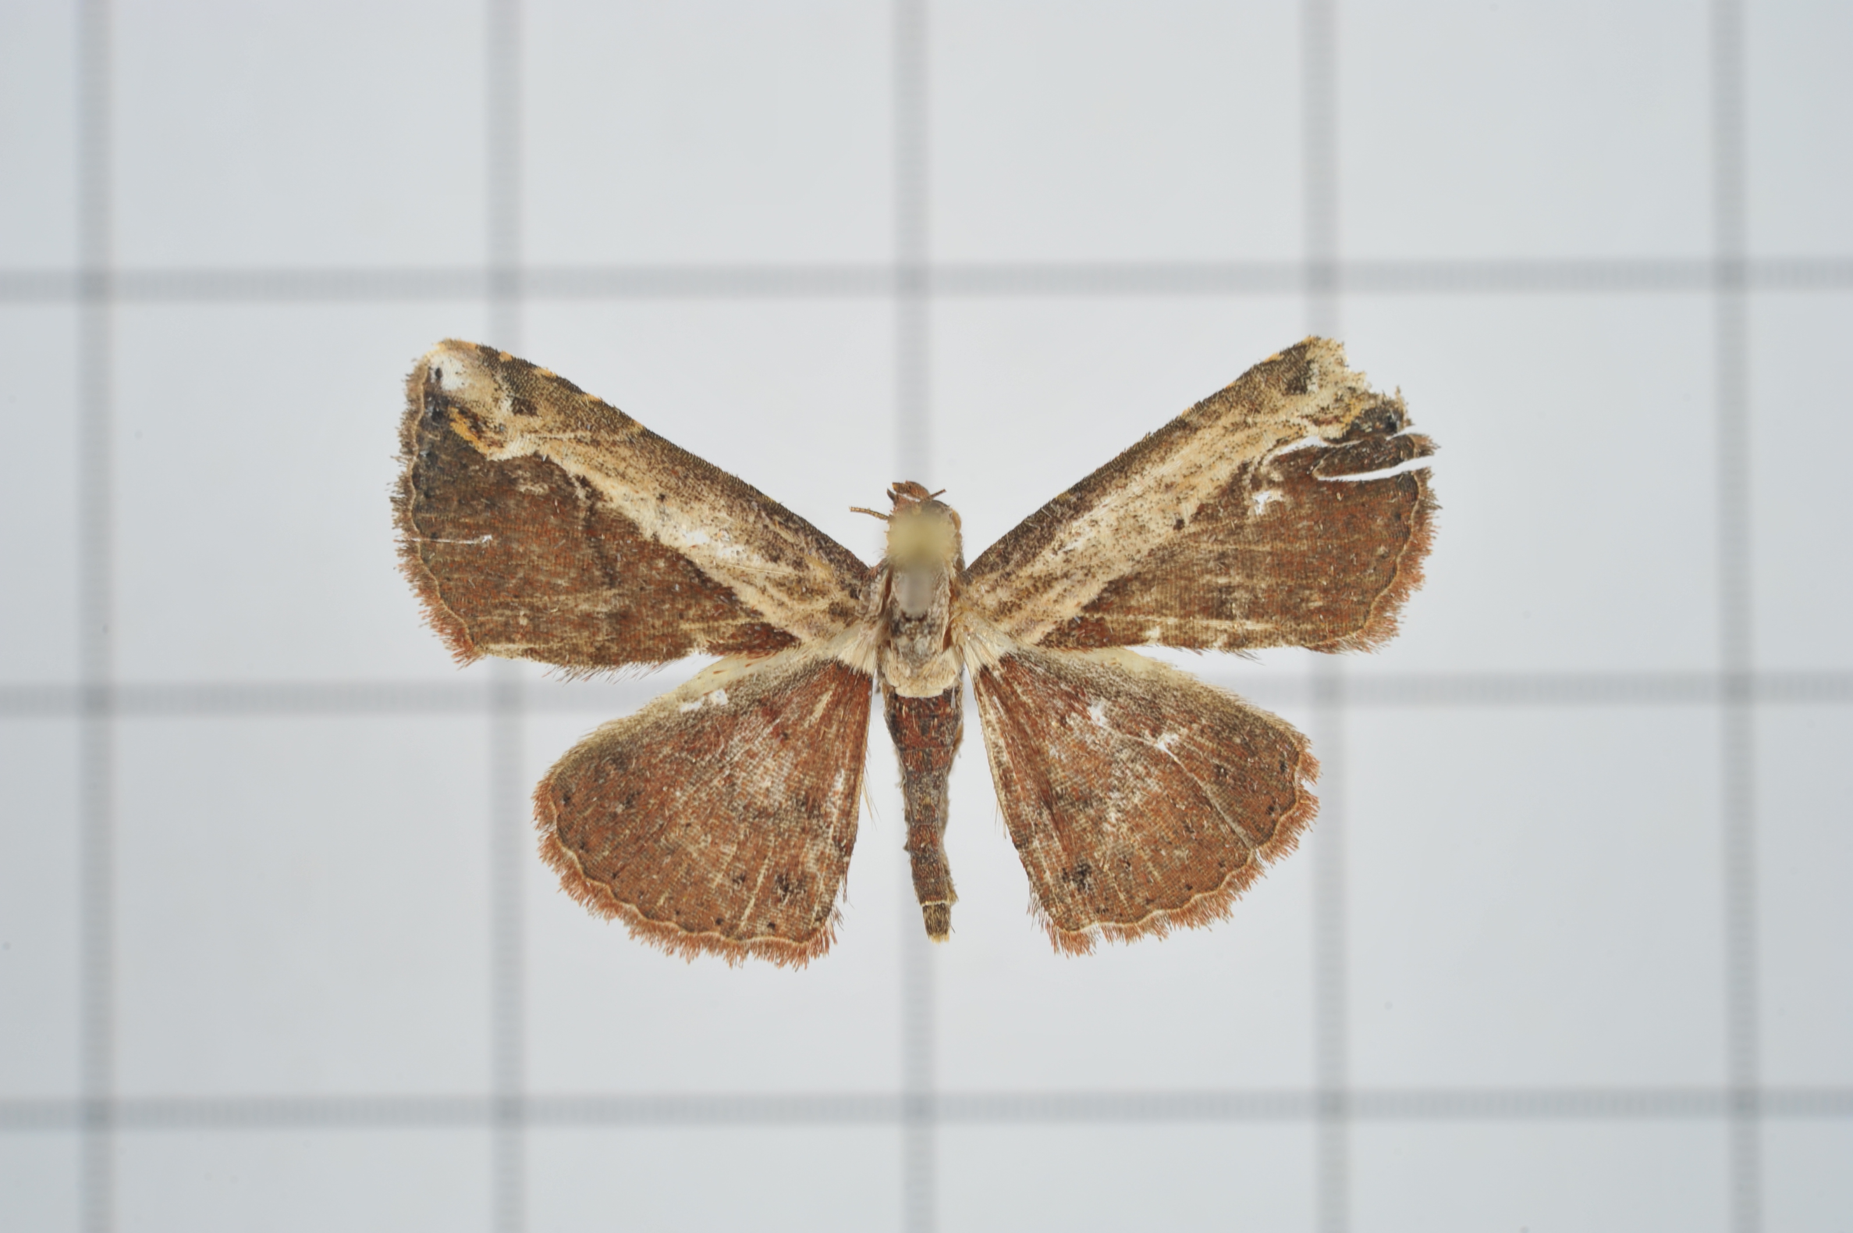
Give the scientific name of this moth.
Zurobata vacillans
